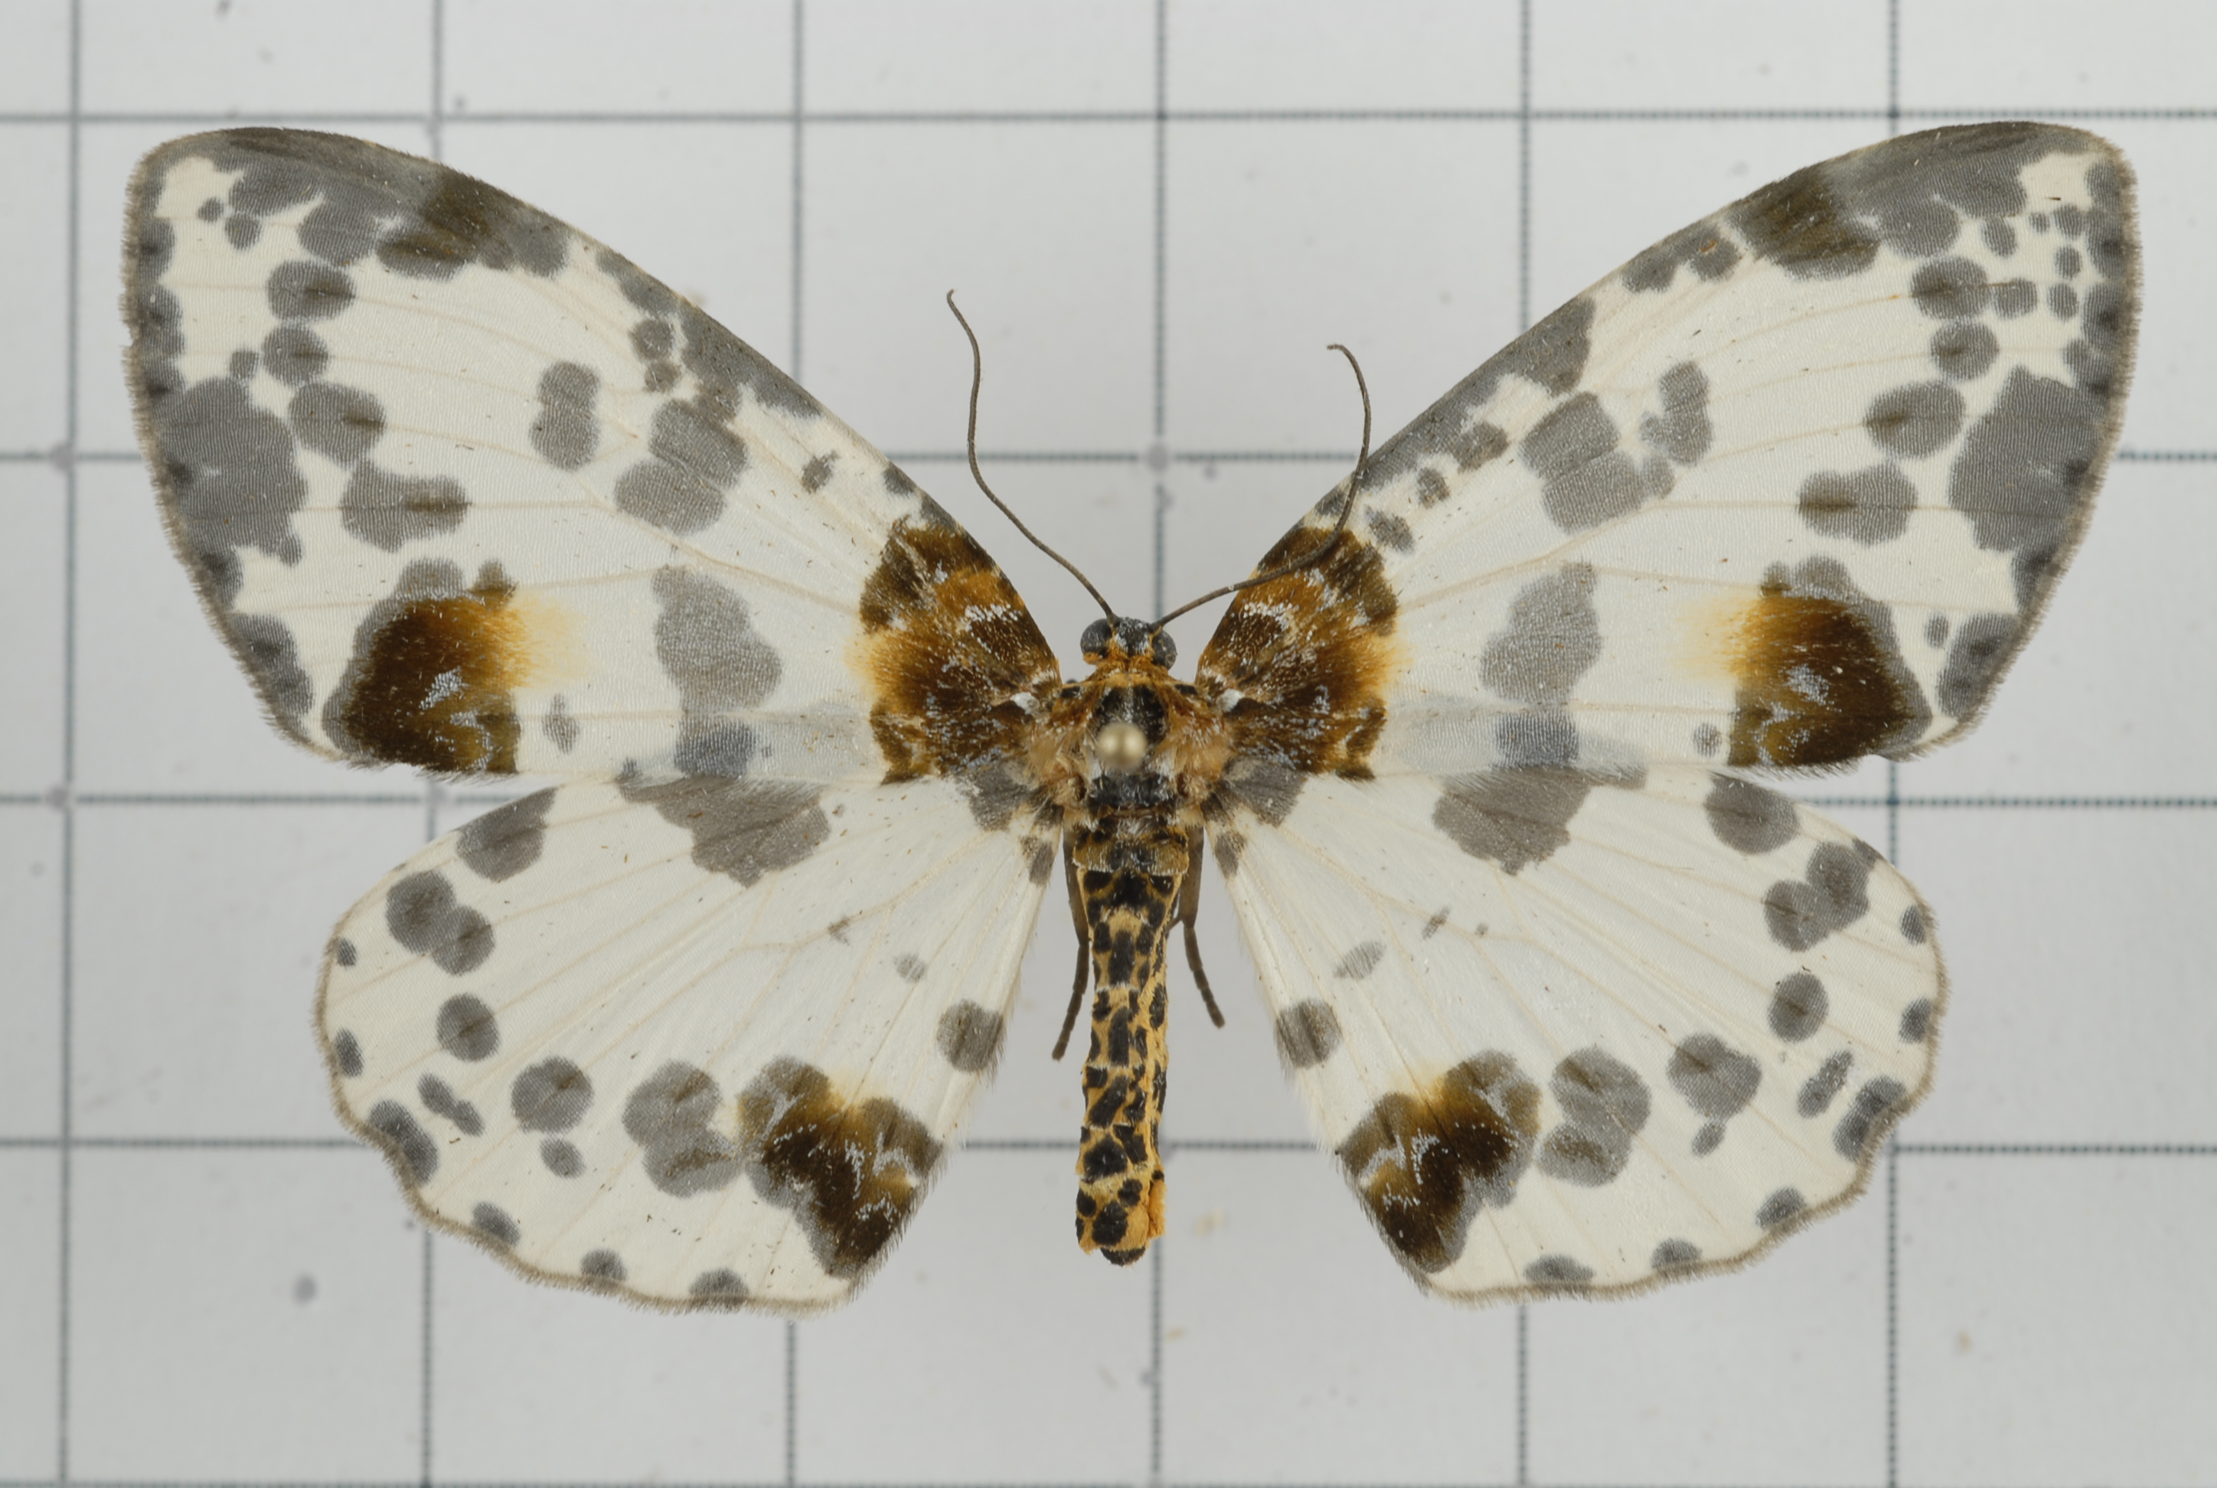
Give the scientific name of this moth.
Abraxas formosilluminata
